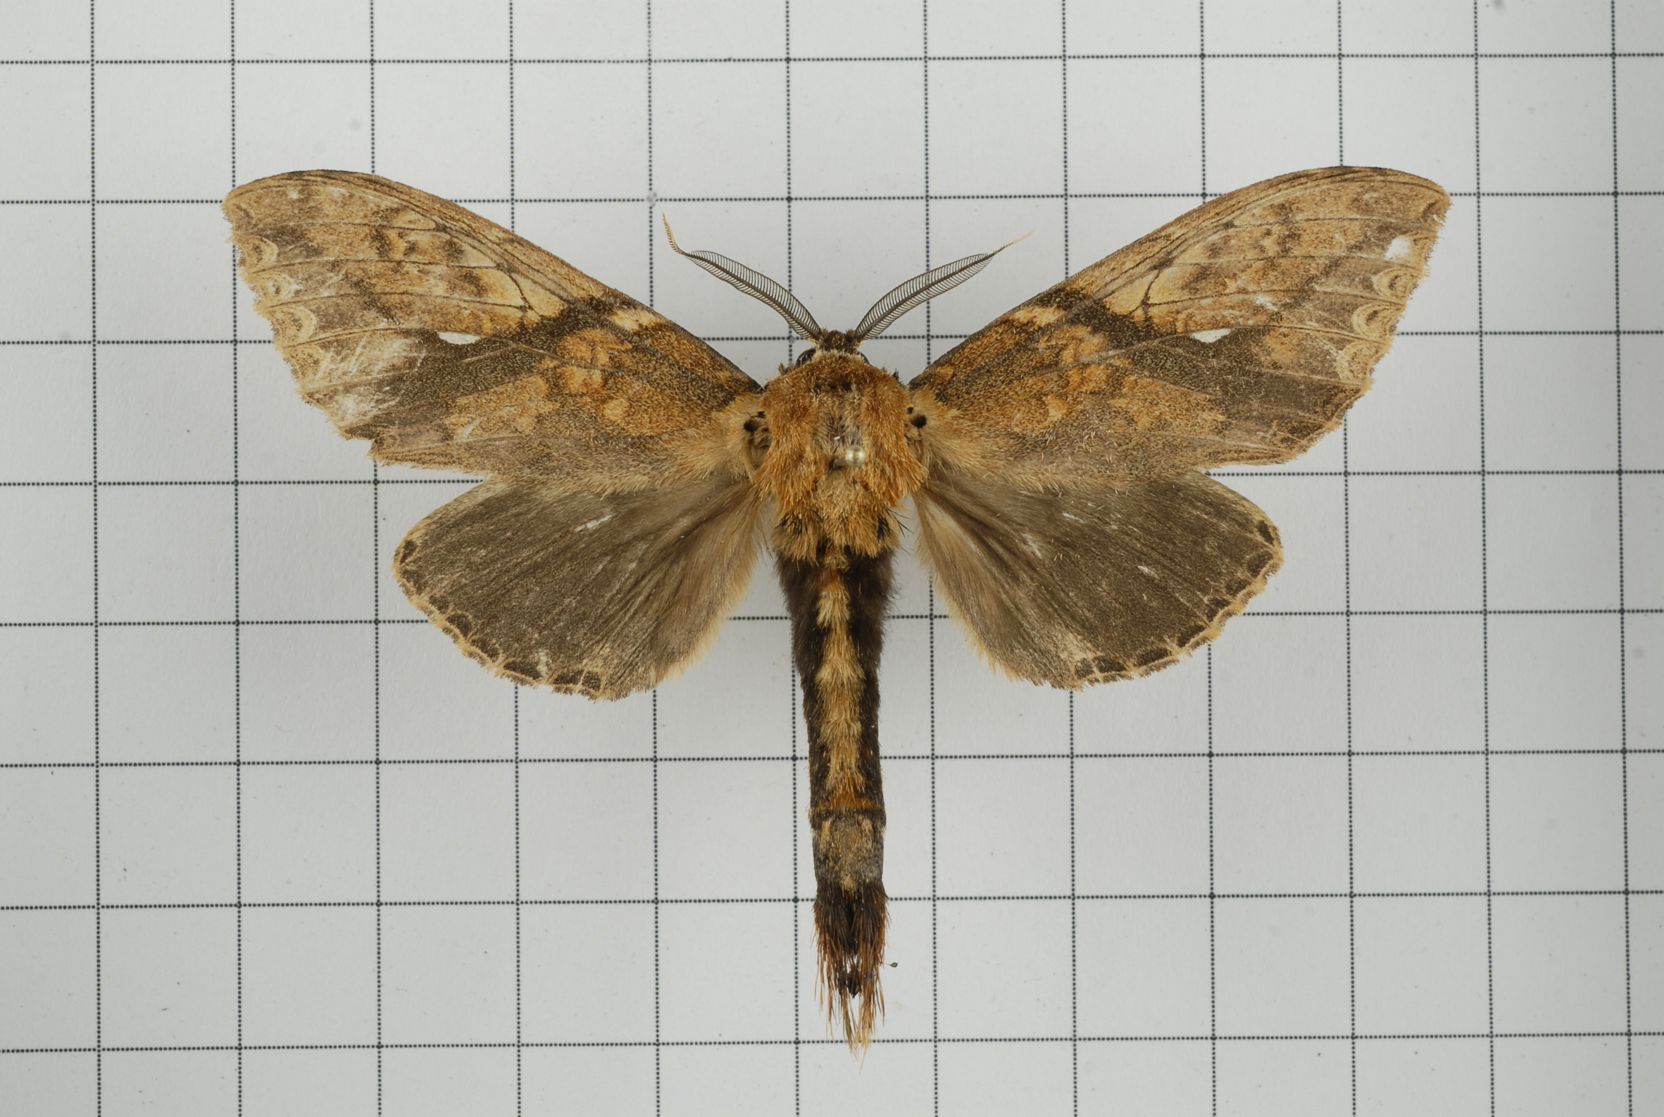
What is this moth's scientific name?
Dudusa synopla
